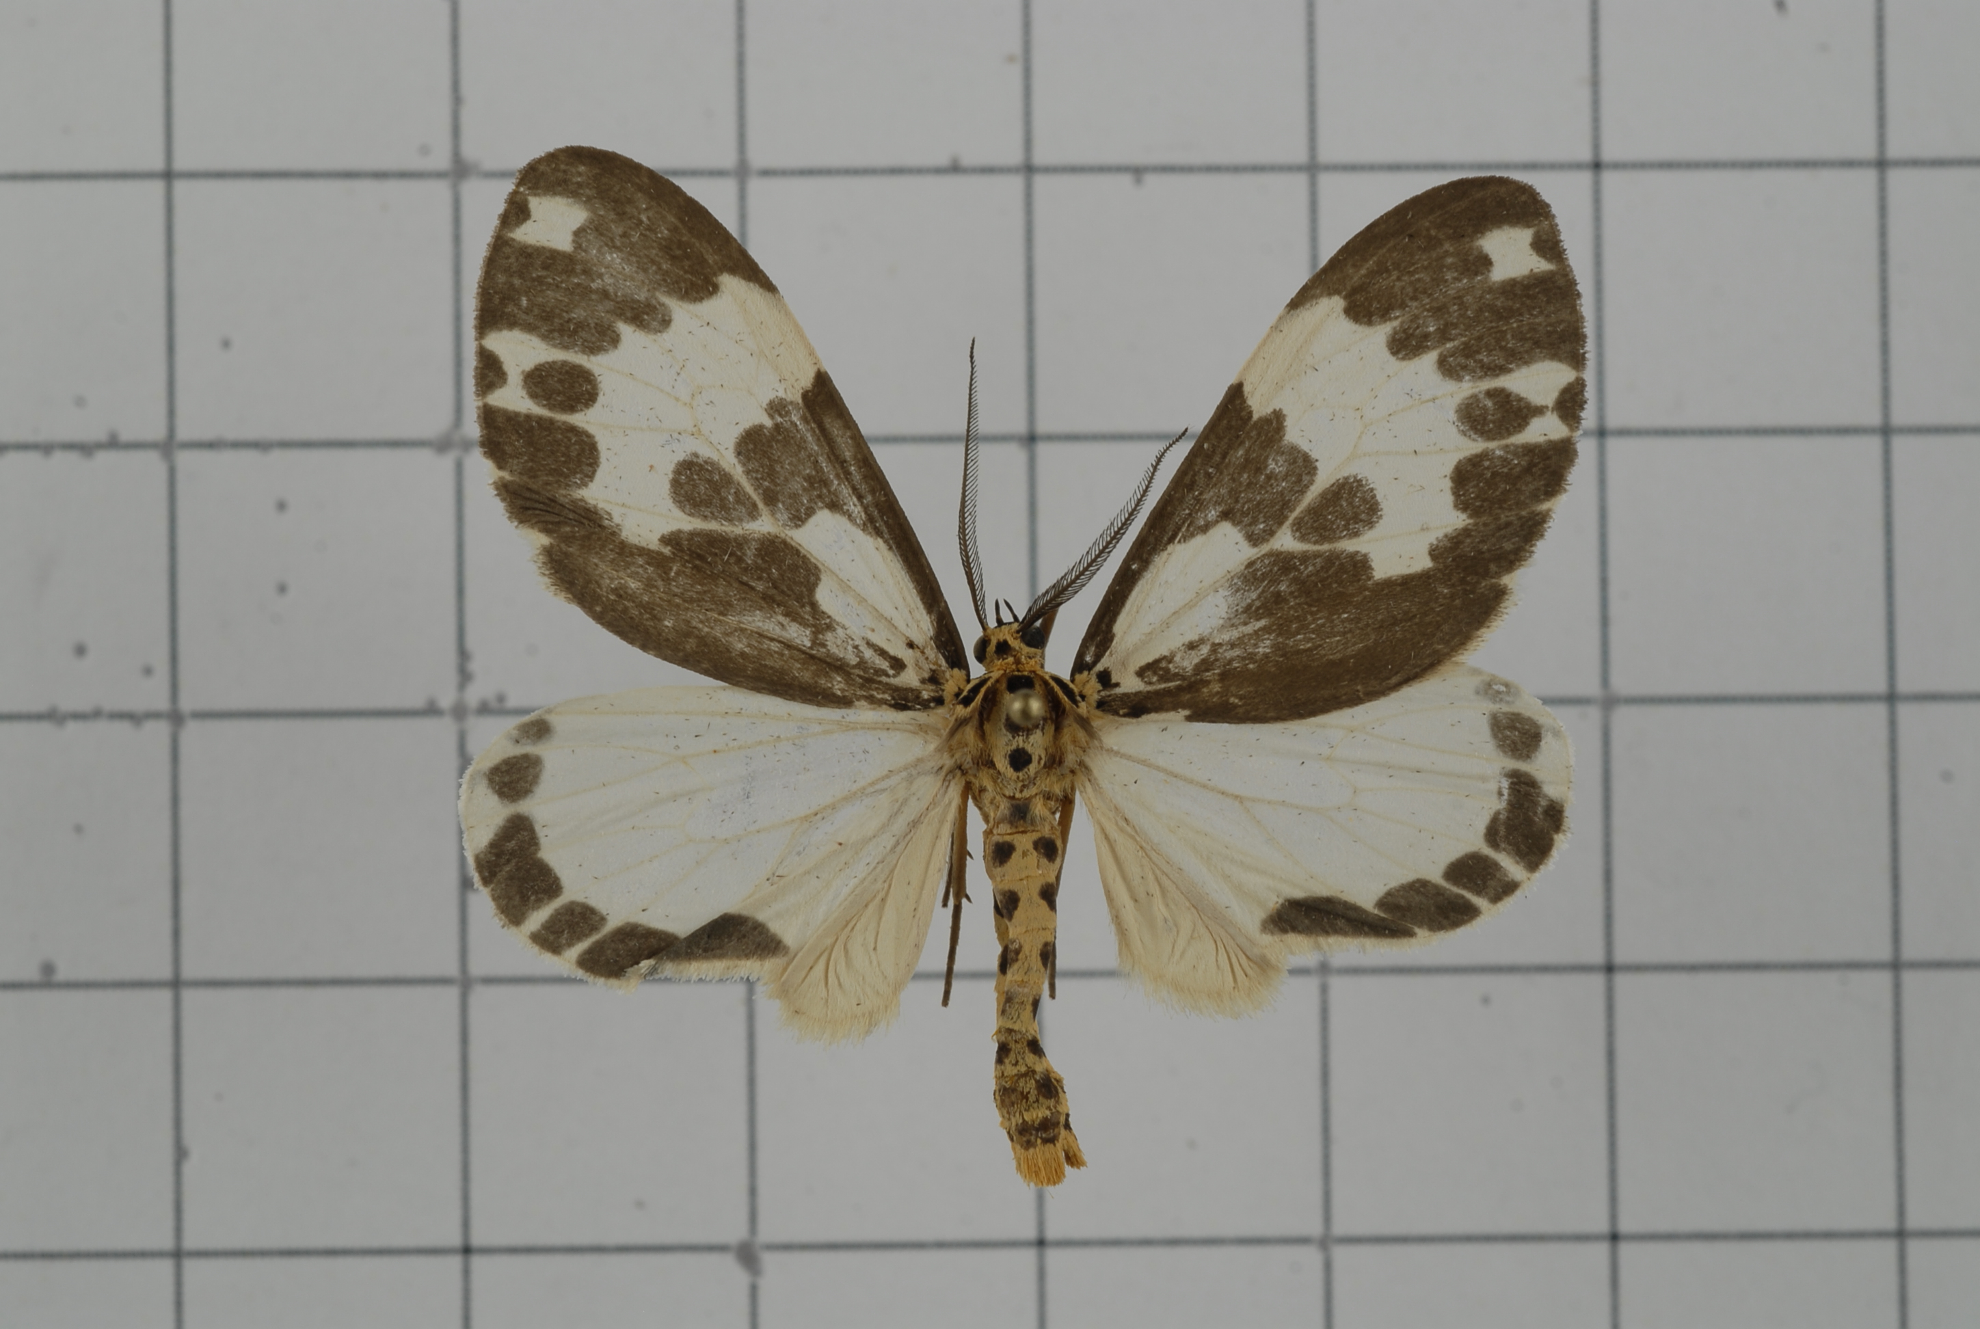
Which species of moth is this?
Nyctemera carissima formosana
